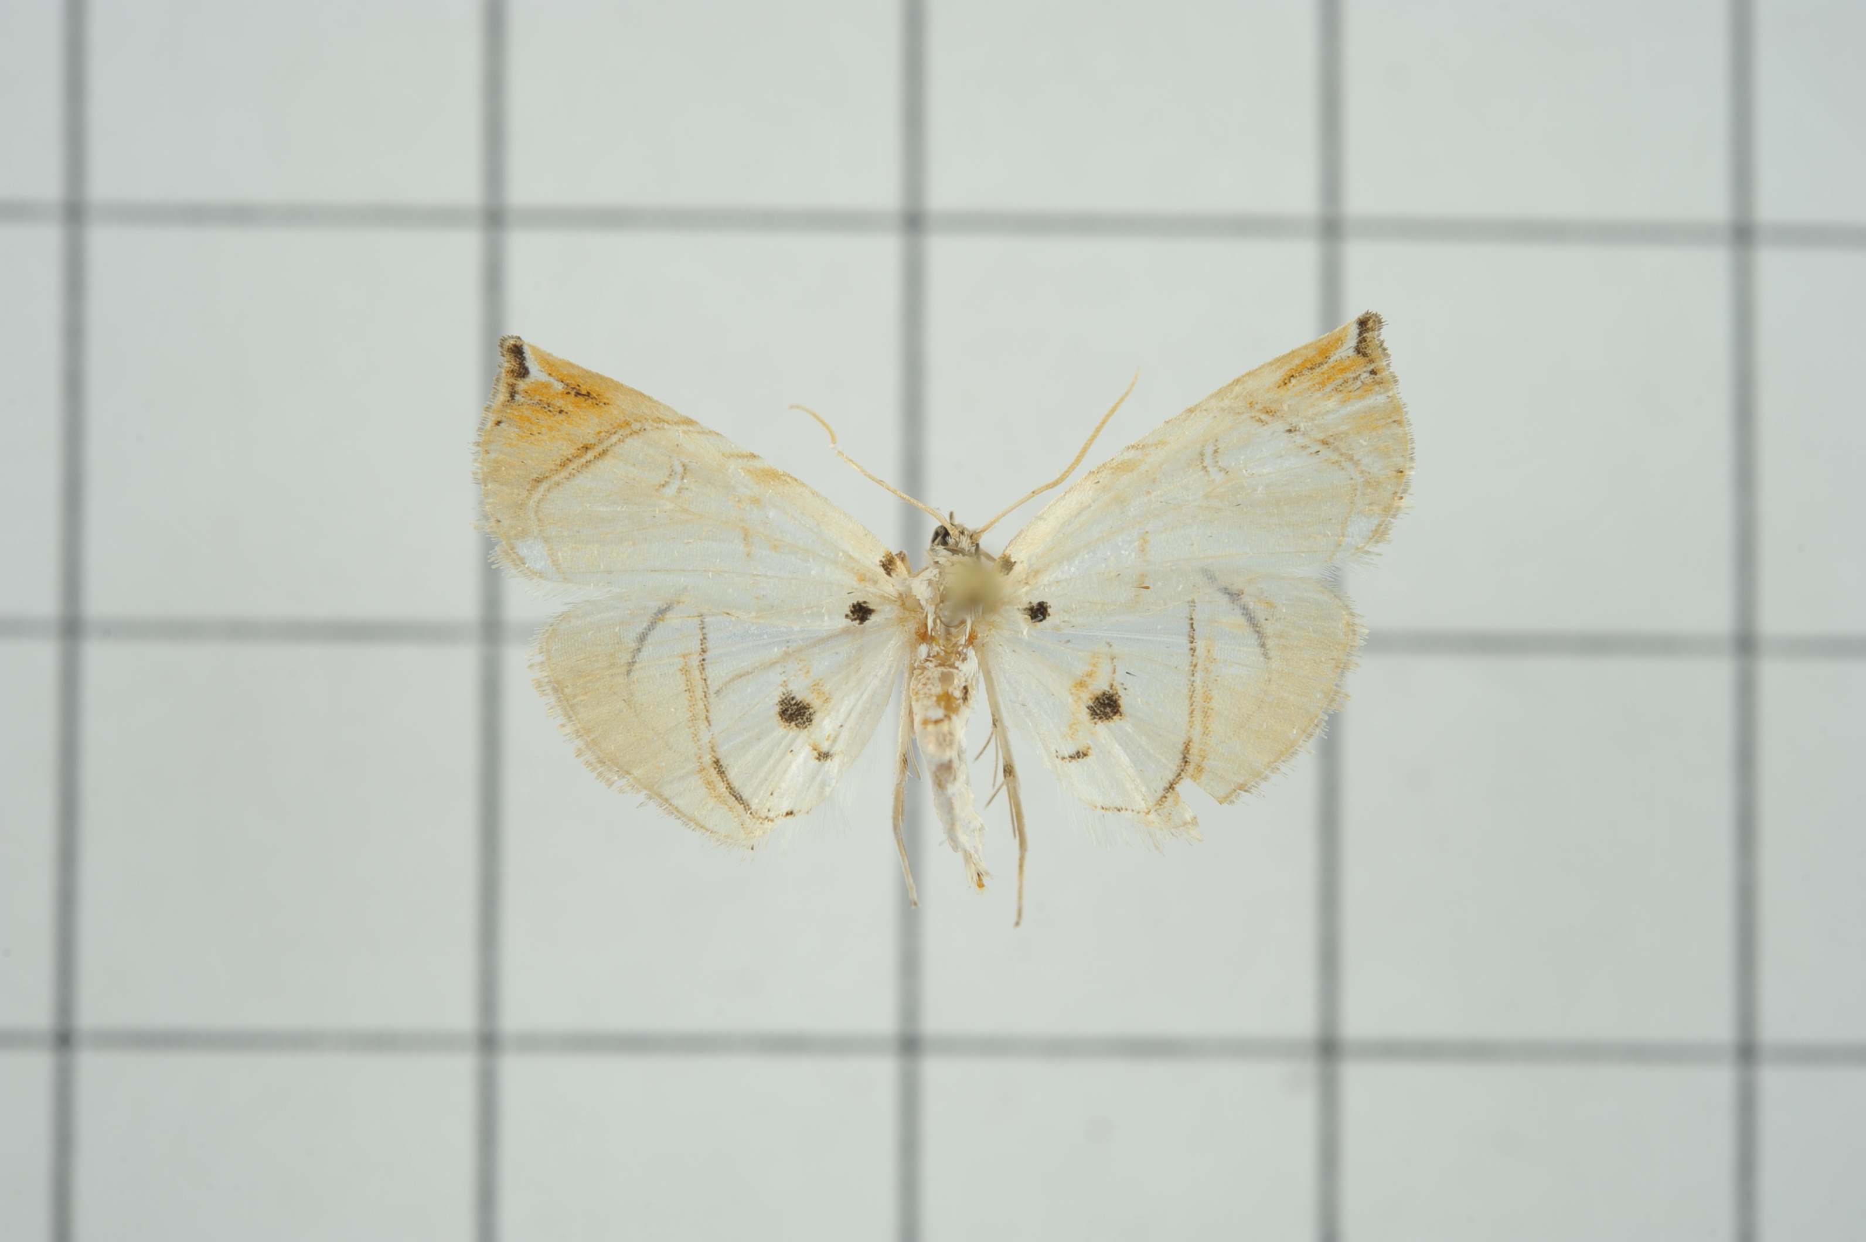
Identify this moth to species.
Hendecasis hampsoni
